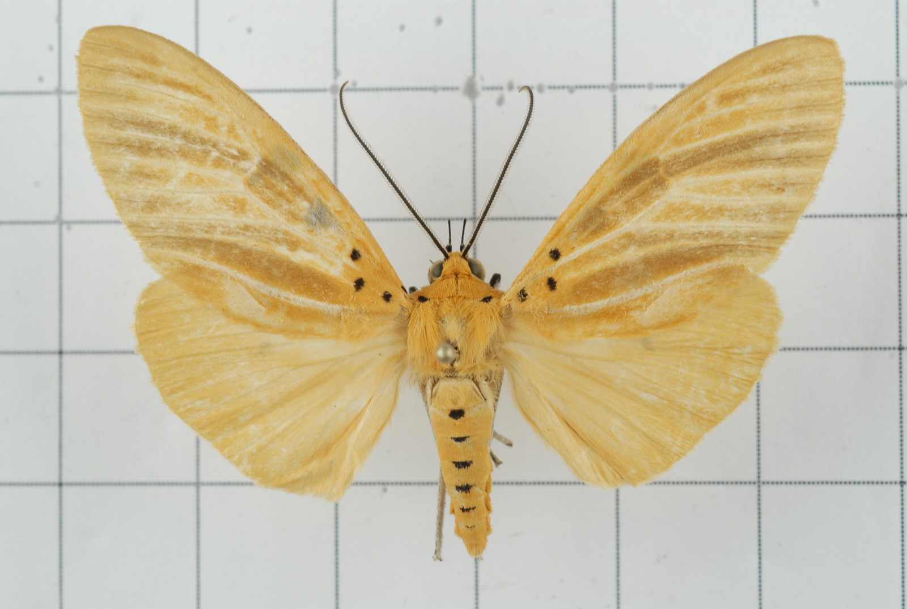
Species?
Asota egens confinis
